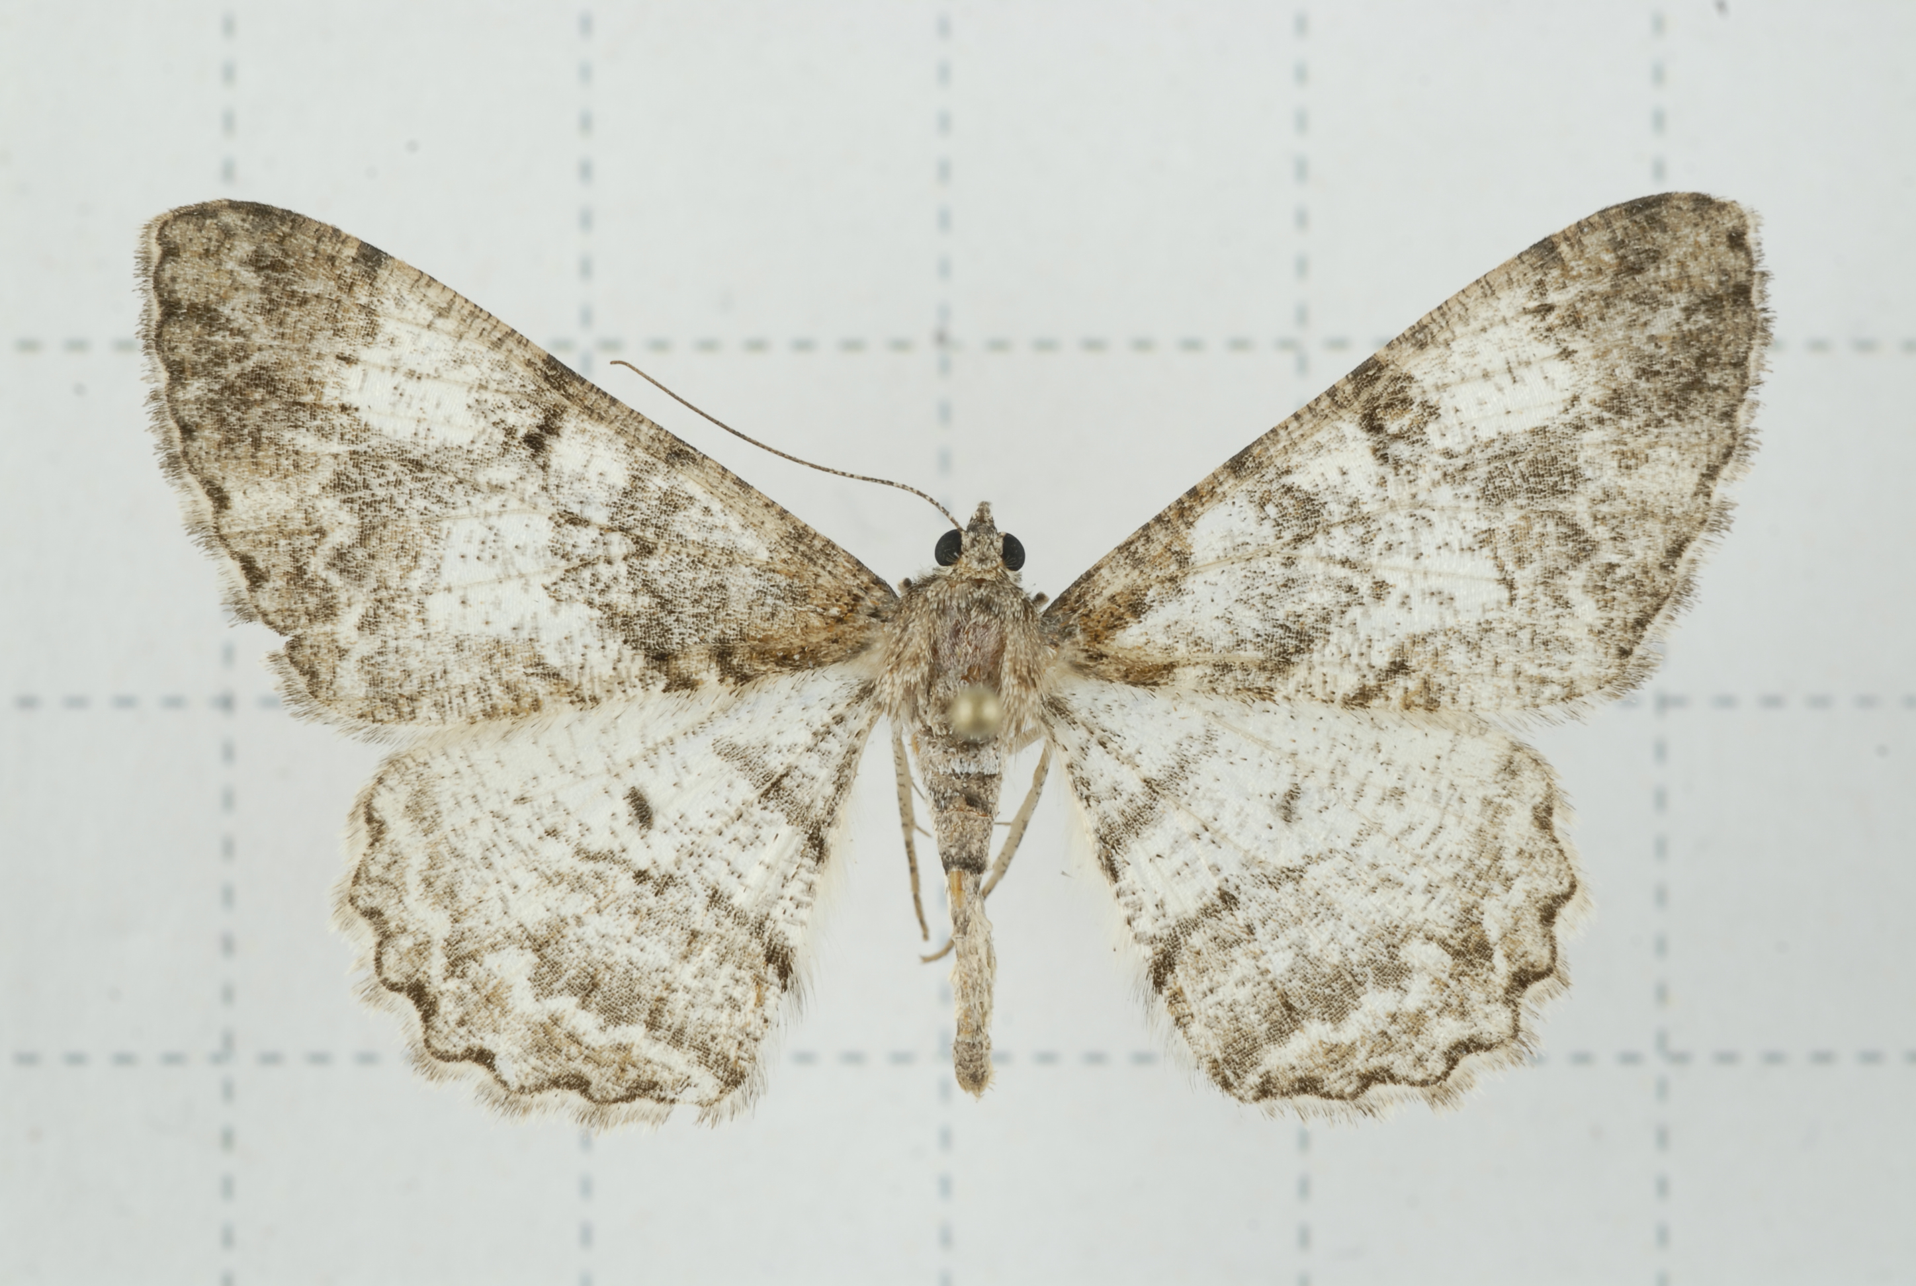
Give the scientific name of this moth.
Alcis admissaria undularia
